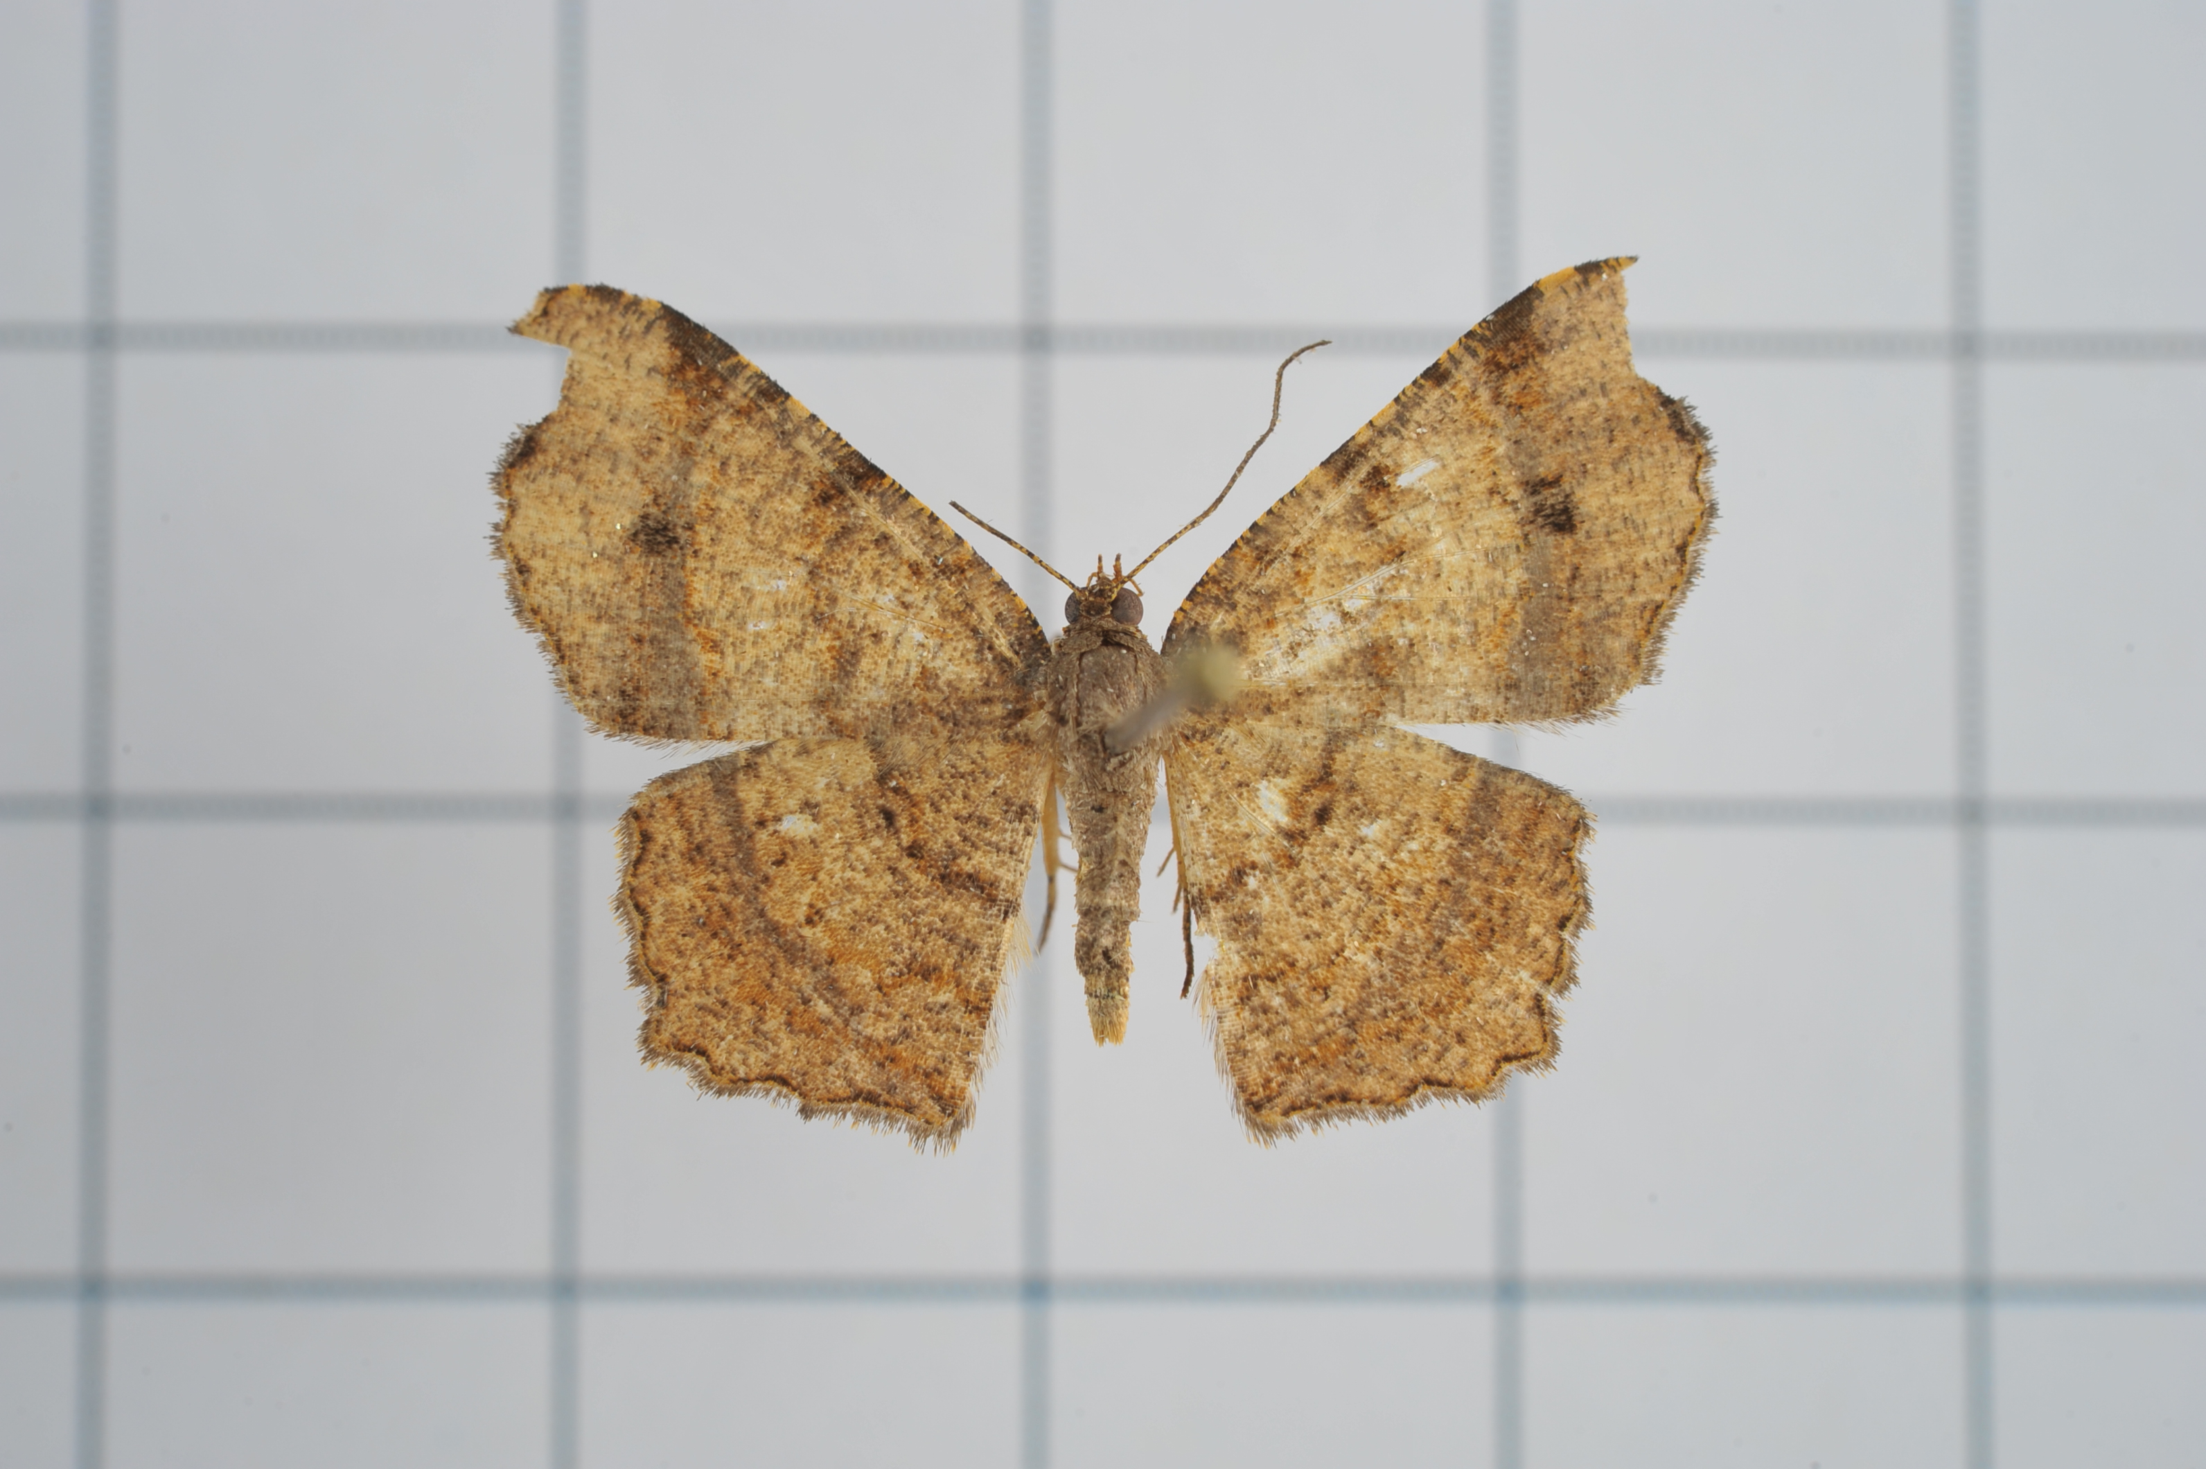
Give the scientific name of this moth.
Chiasmia kanshireiensis
